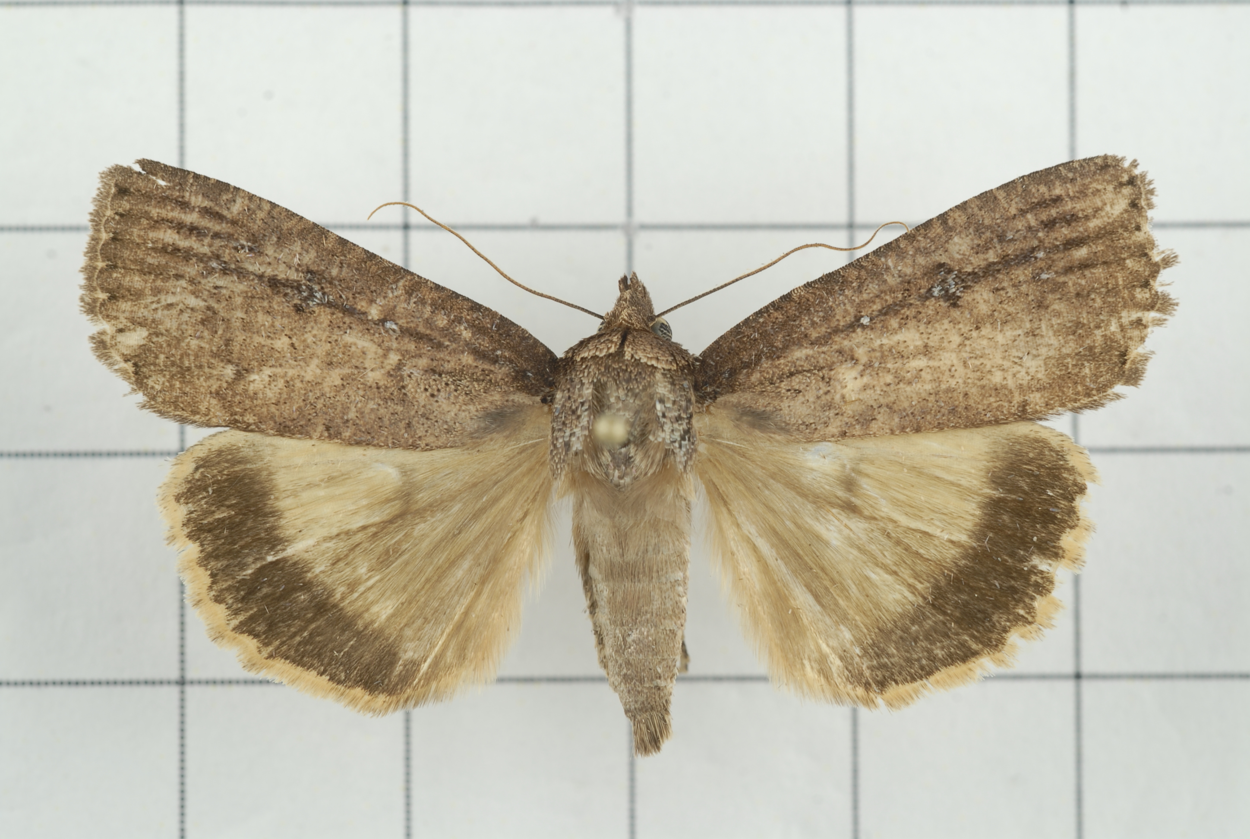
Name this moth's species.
Perinaenia mingchyrica
